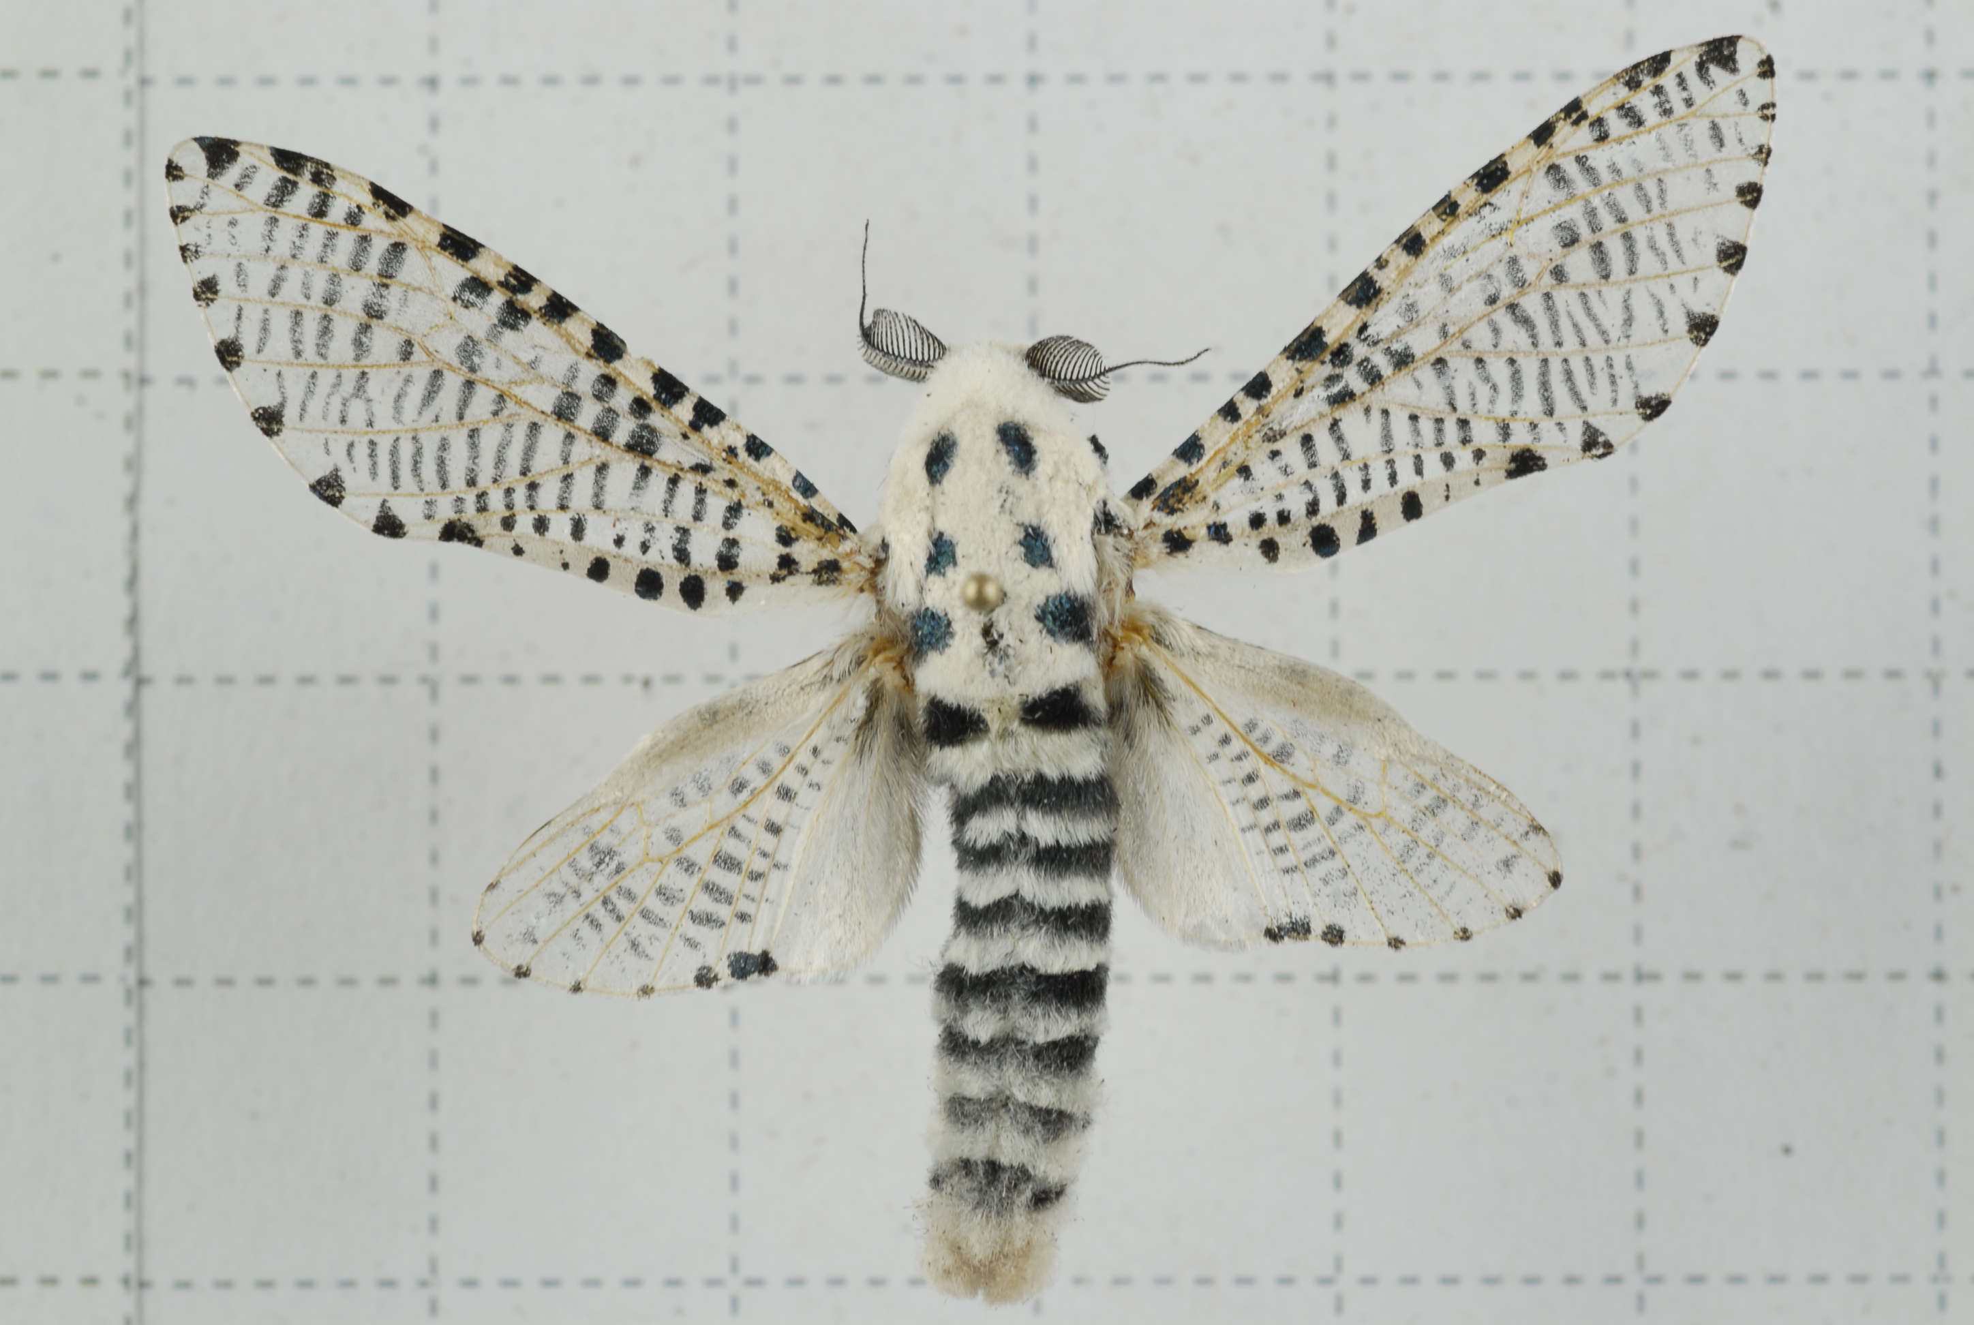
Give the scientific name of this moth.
Zeuzera multistrigata multistrigata
